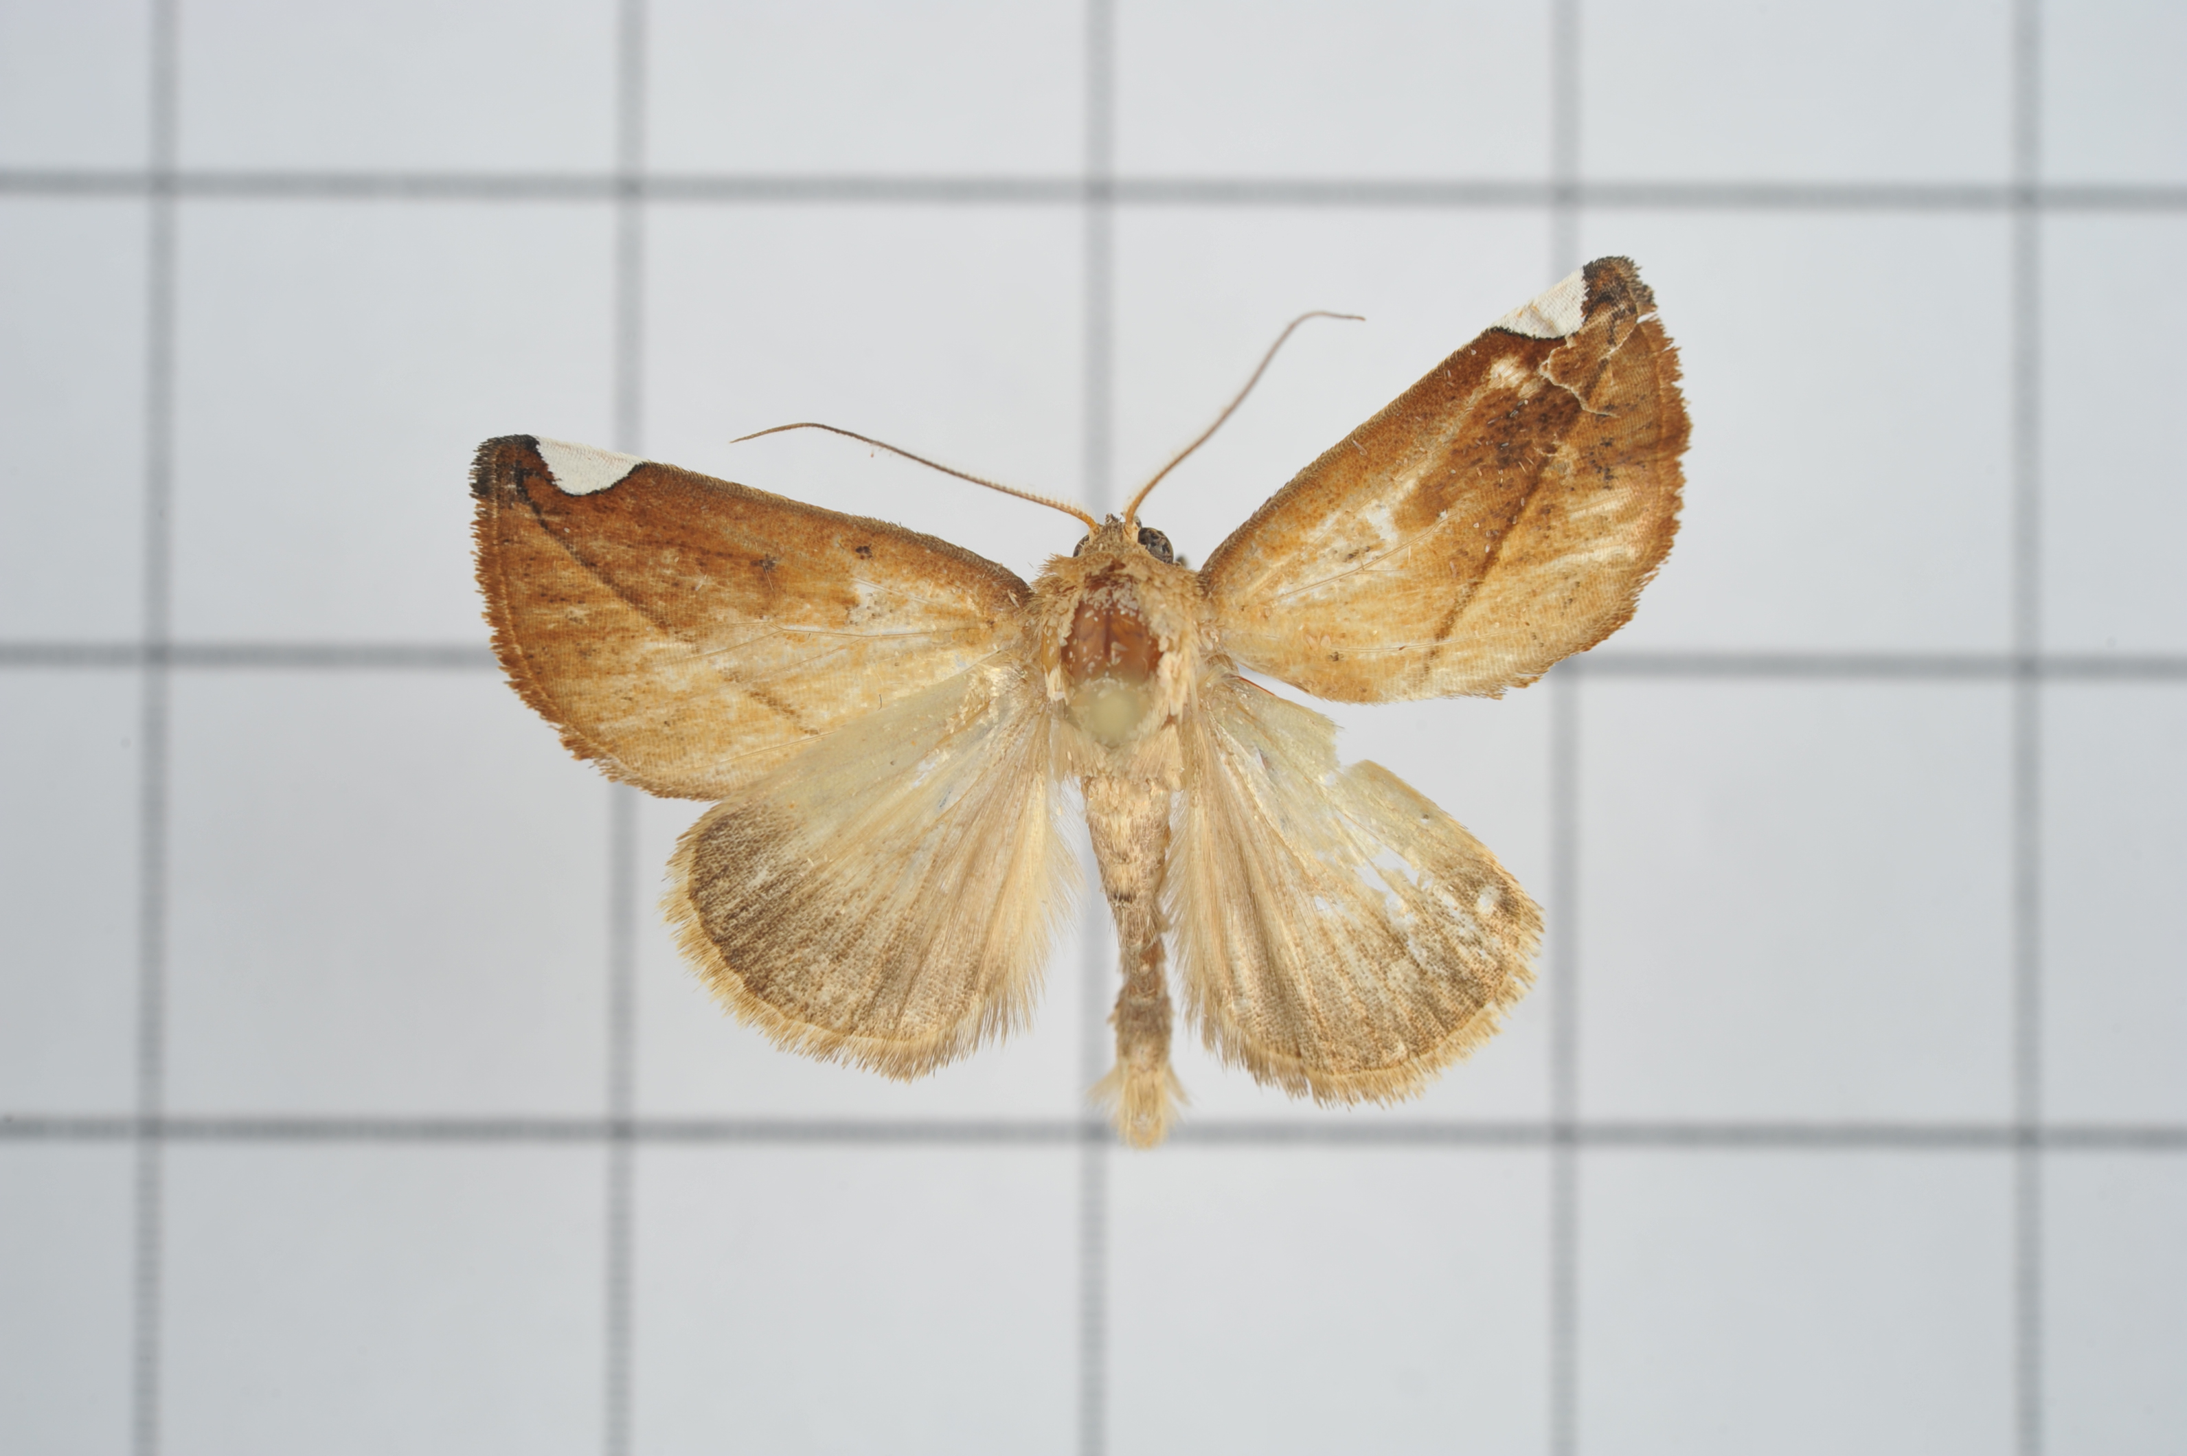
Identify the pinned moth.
Negeta contrariata
